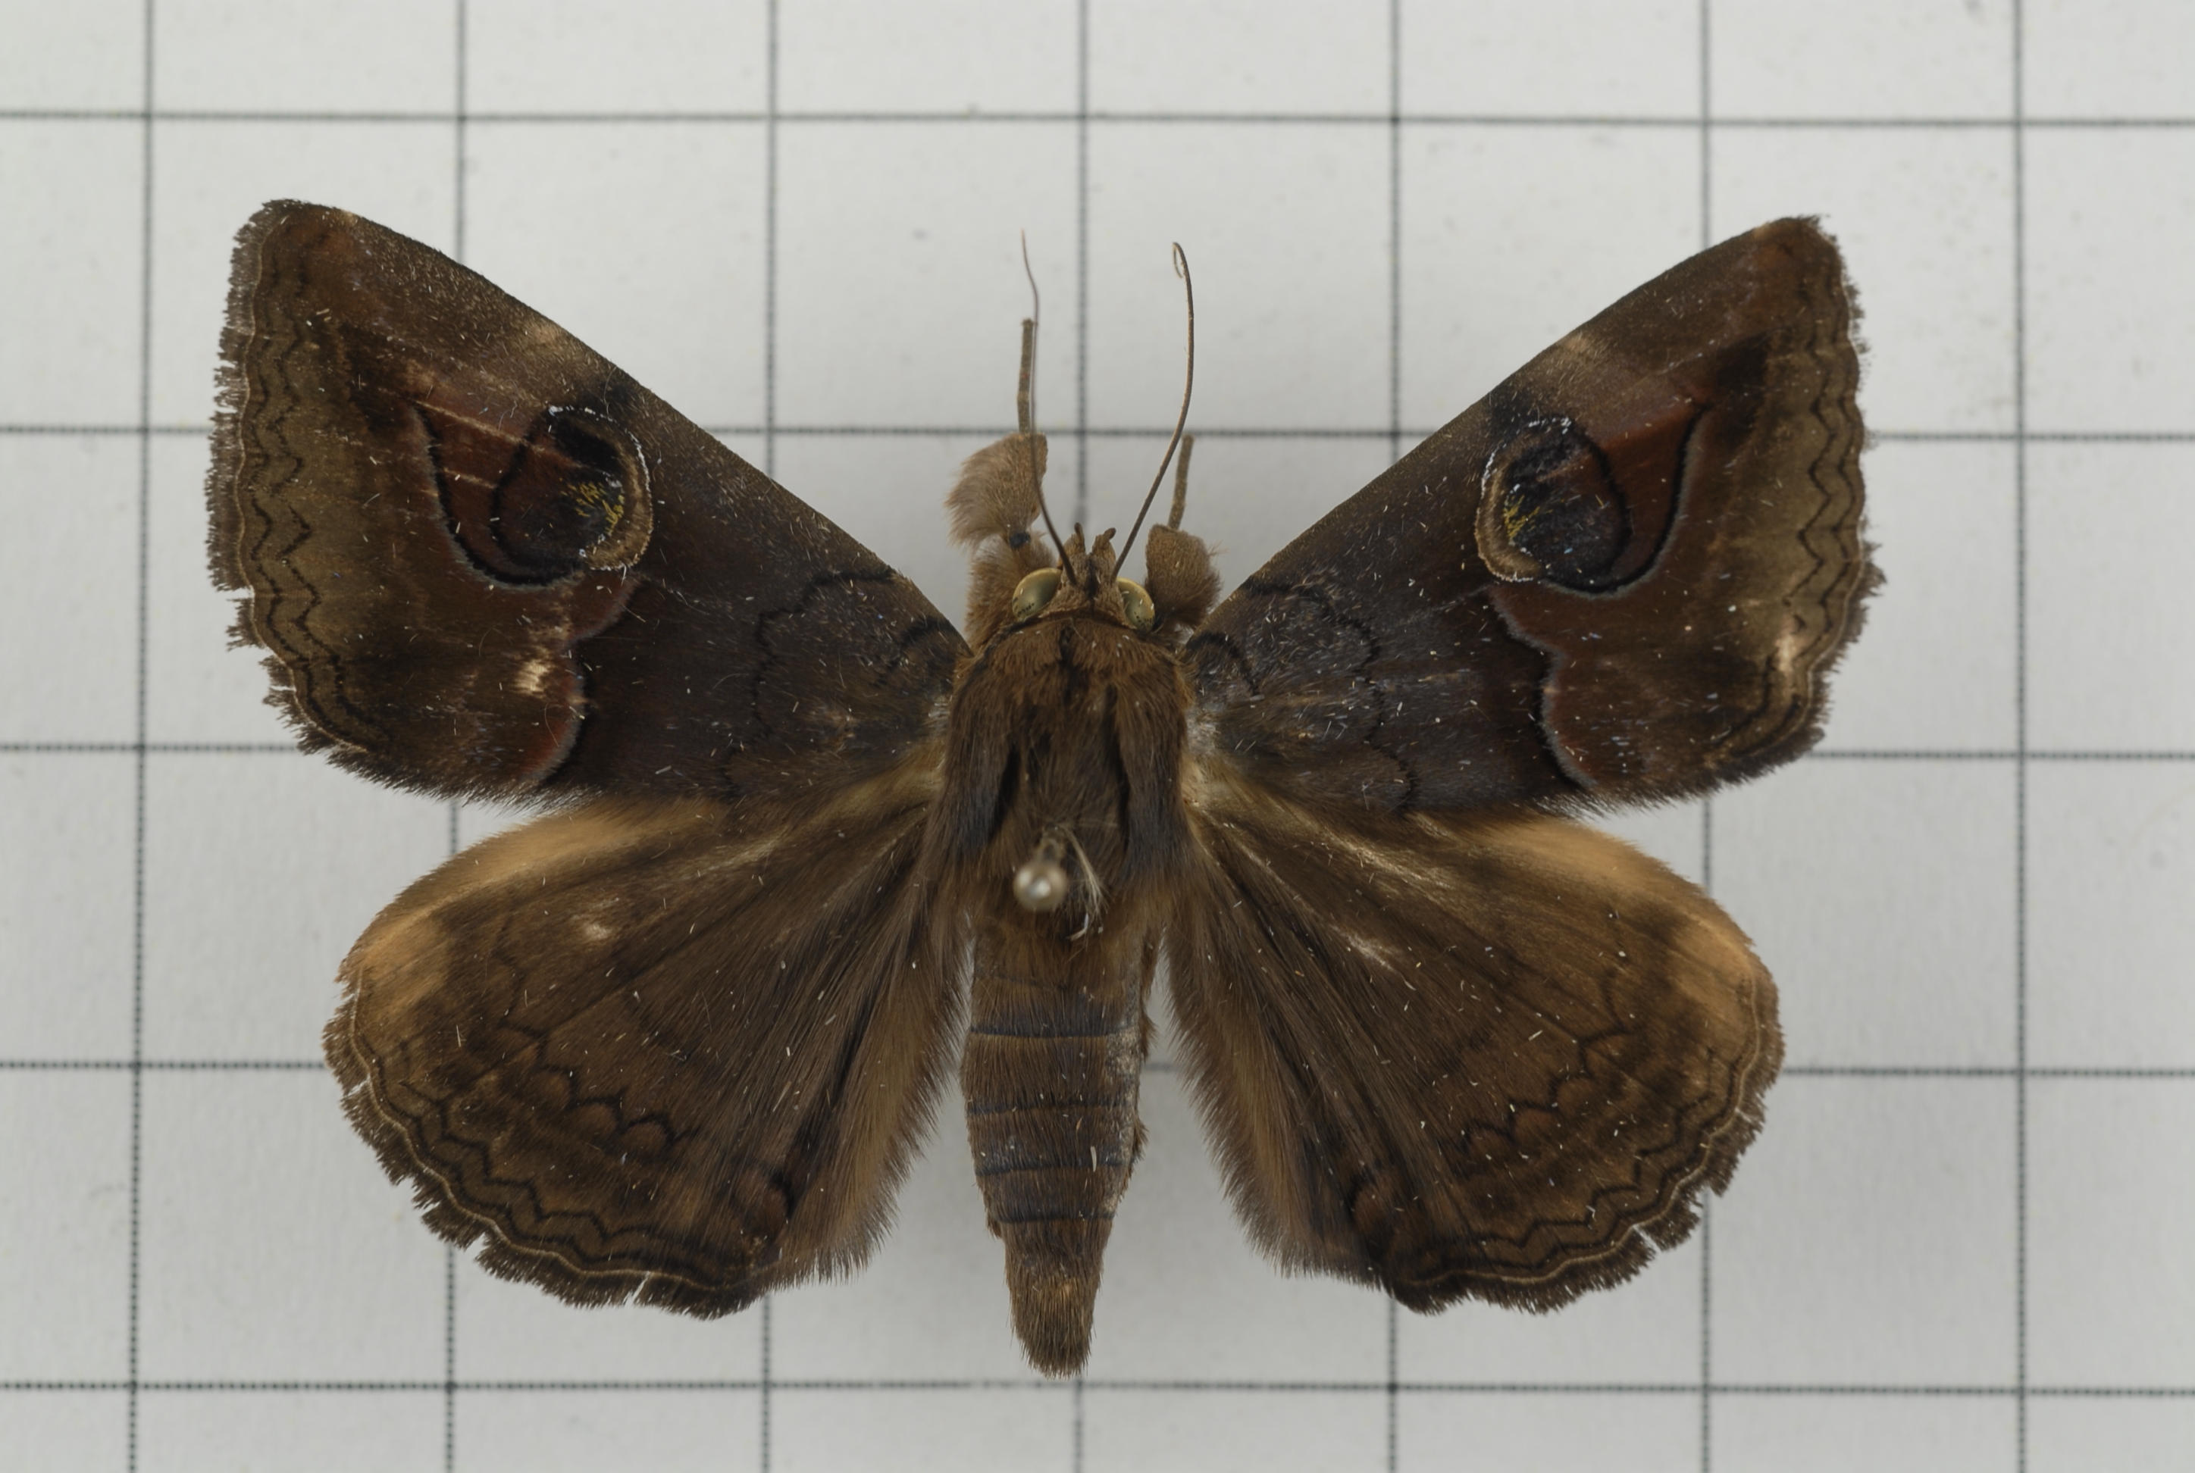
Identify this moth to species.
Ommatophora luminosa
